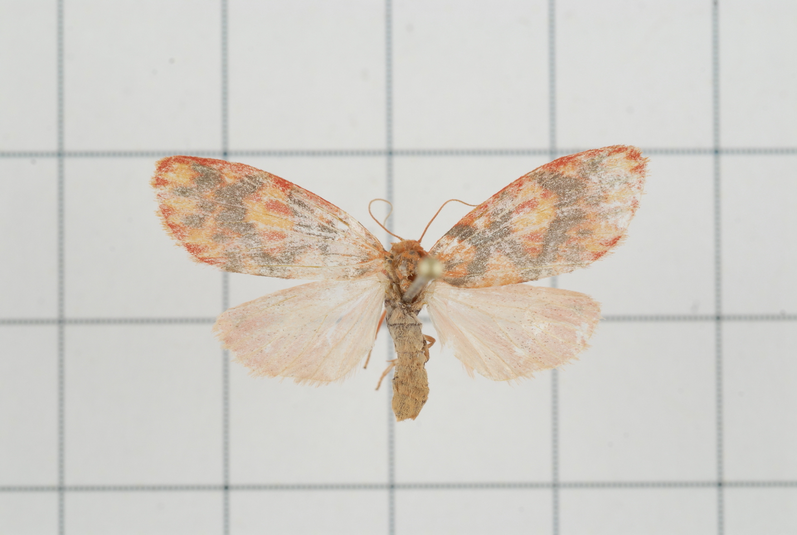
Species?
Floridasura tricolor
